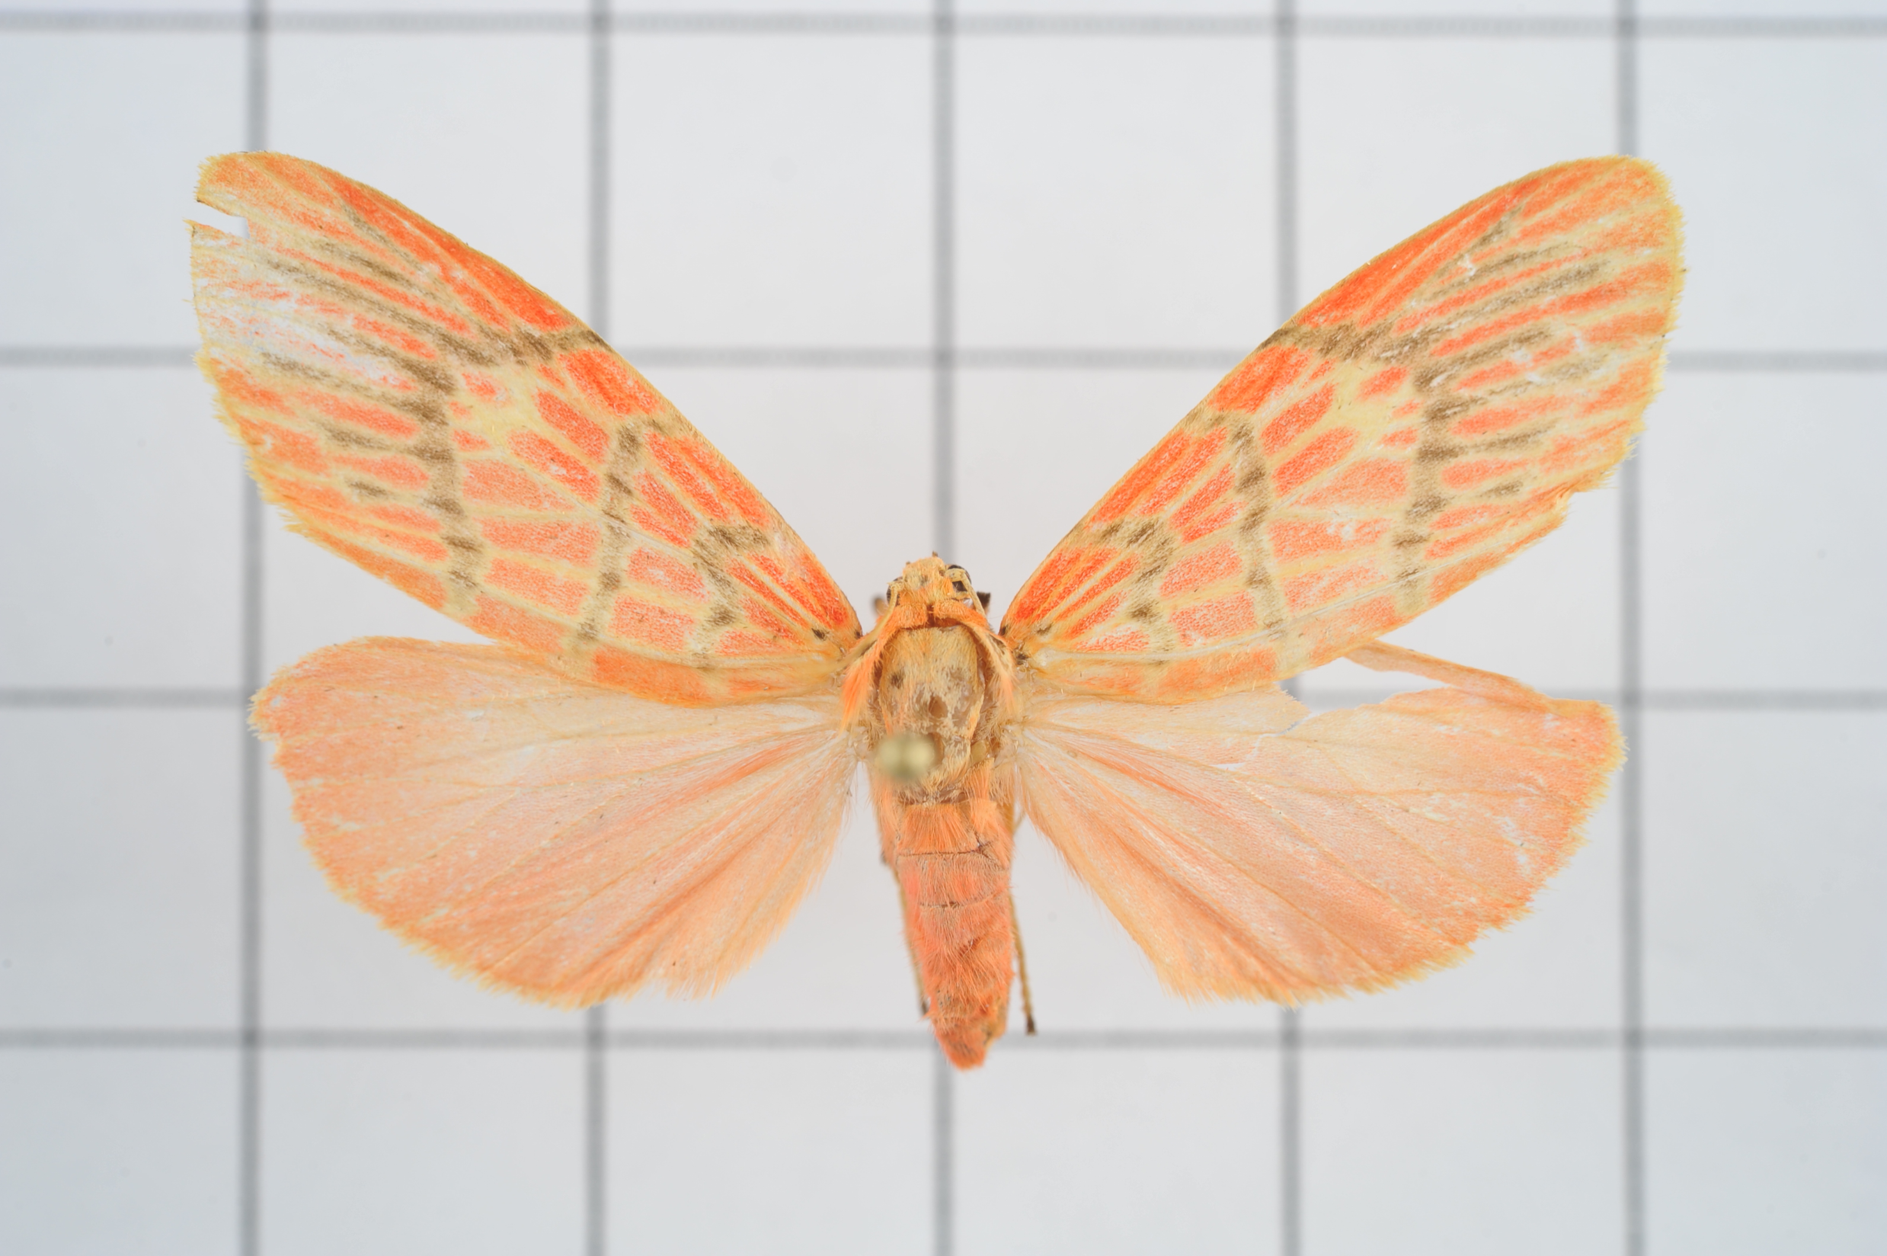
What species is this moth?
Barsine sauteri
